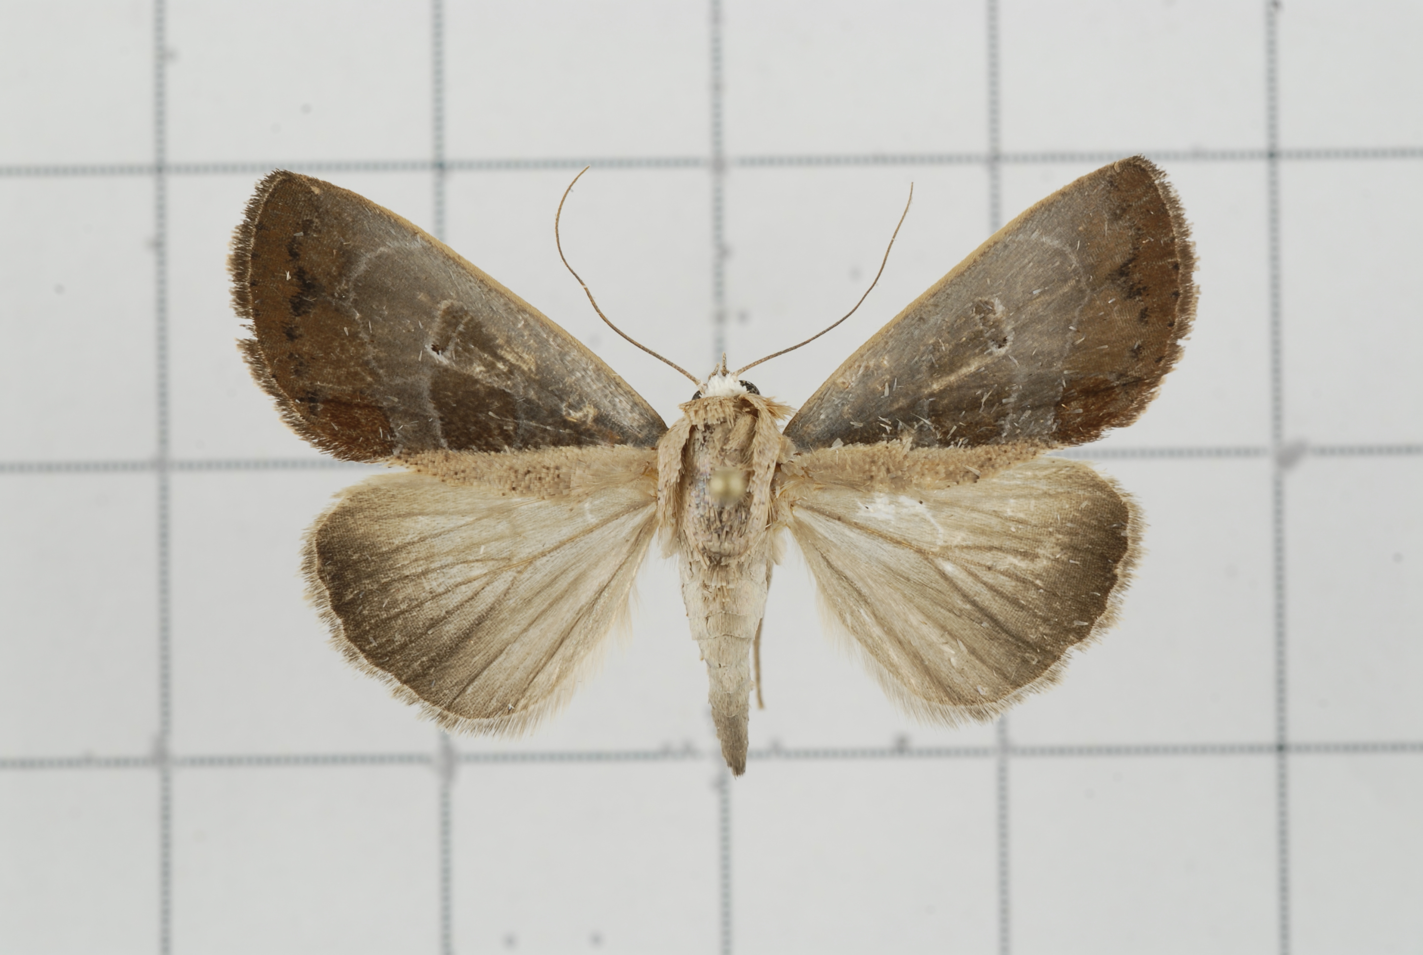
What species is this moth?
Westermannia elliptica elliptica
